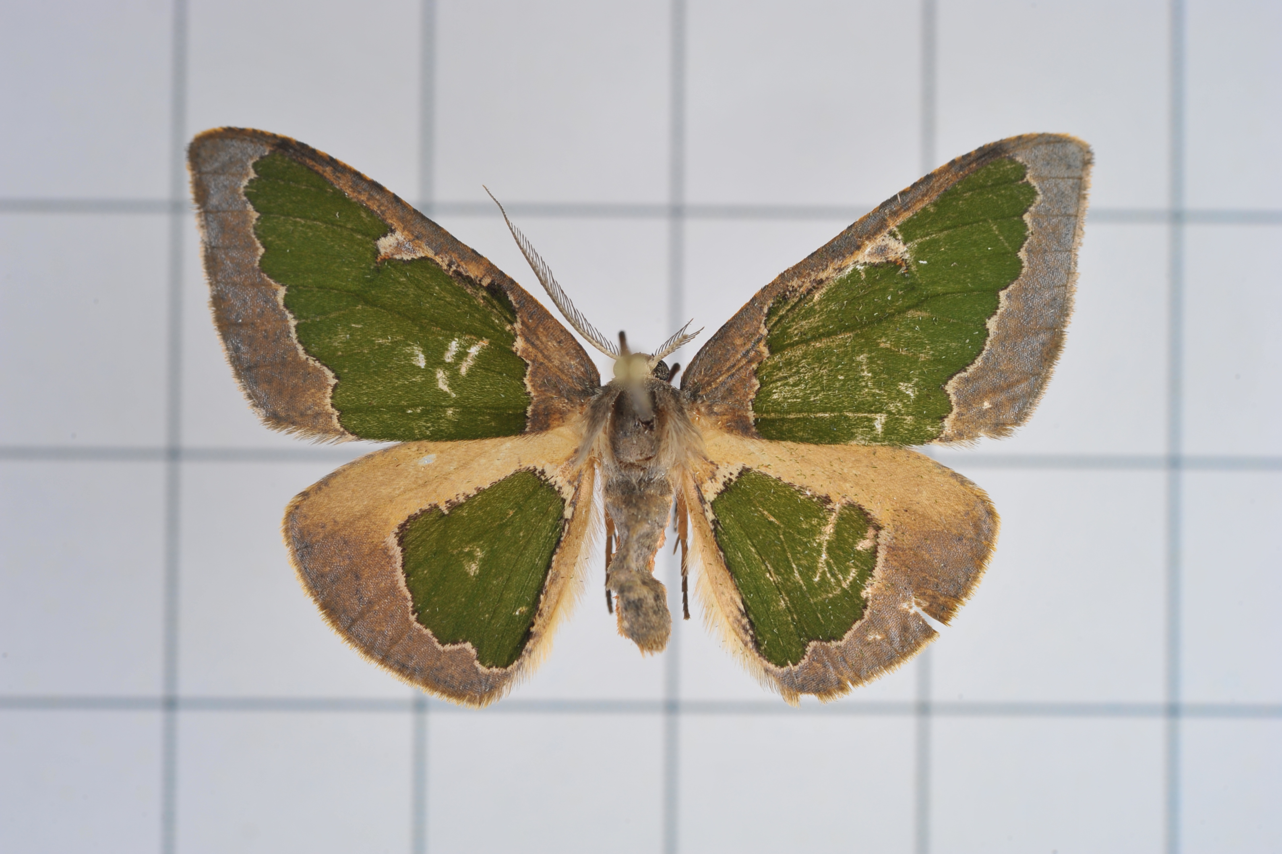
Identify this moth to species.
Celenna festivaria formosensis
